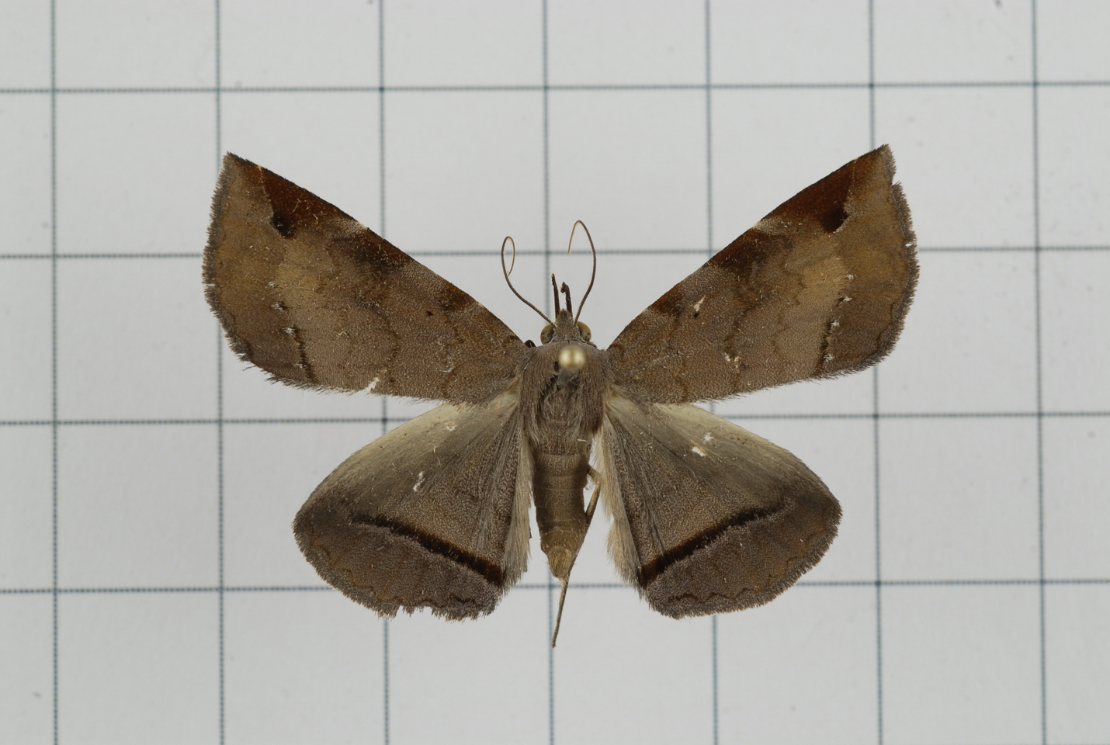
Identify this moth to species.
Mecodina subcostalis
